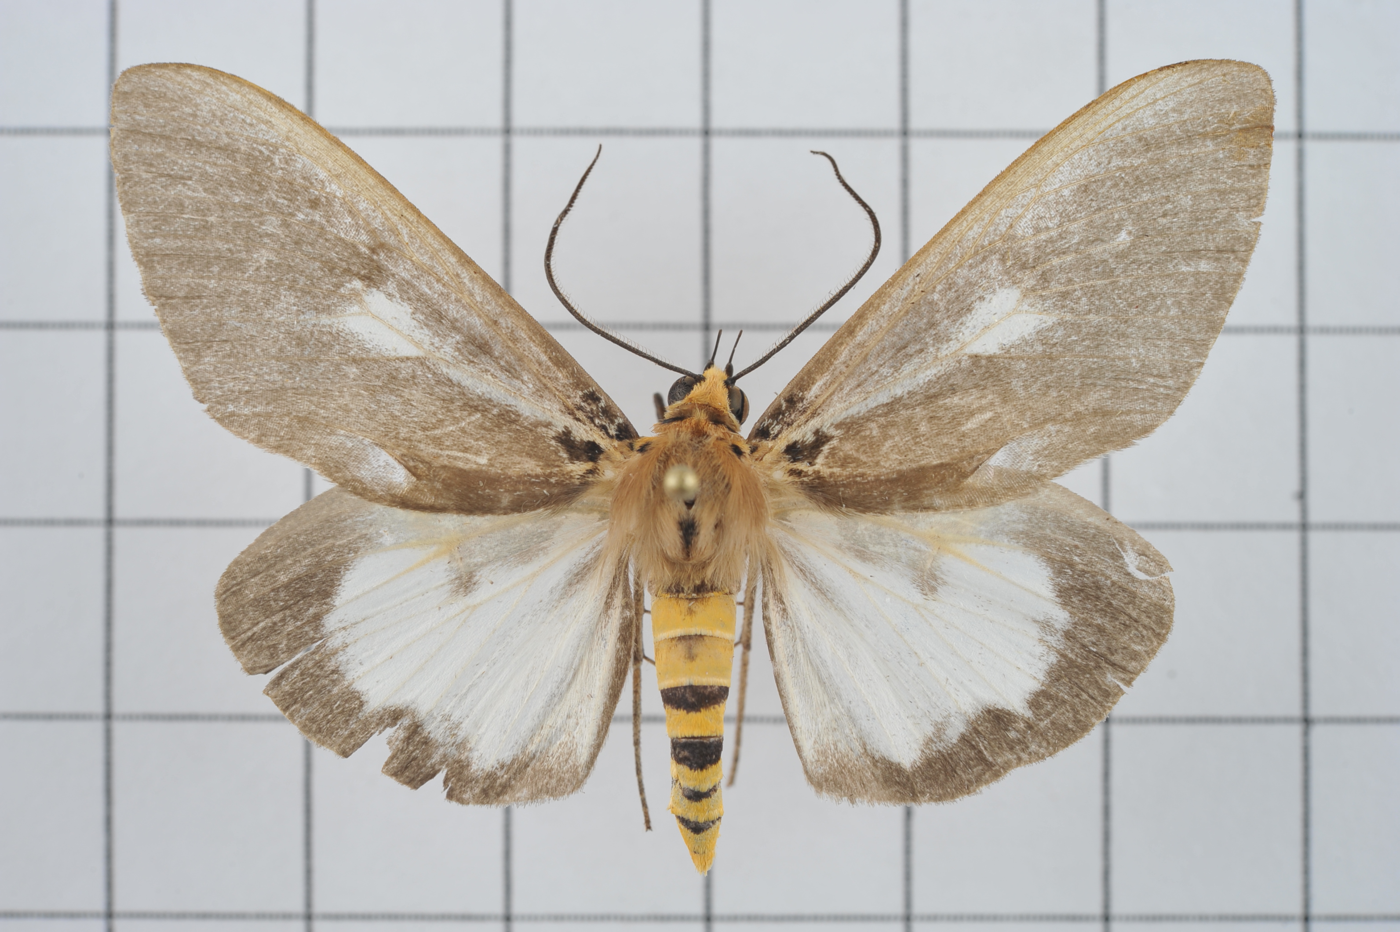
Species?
Asota heliconia zebrina
